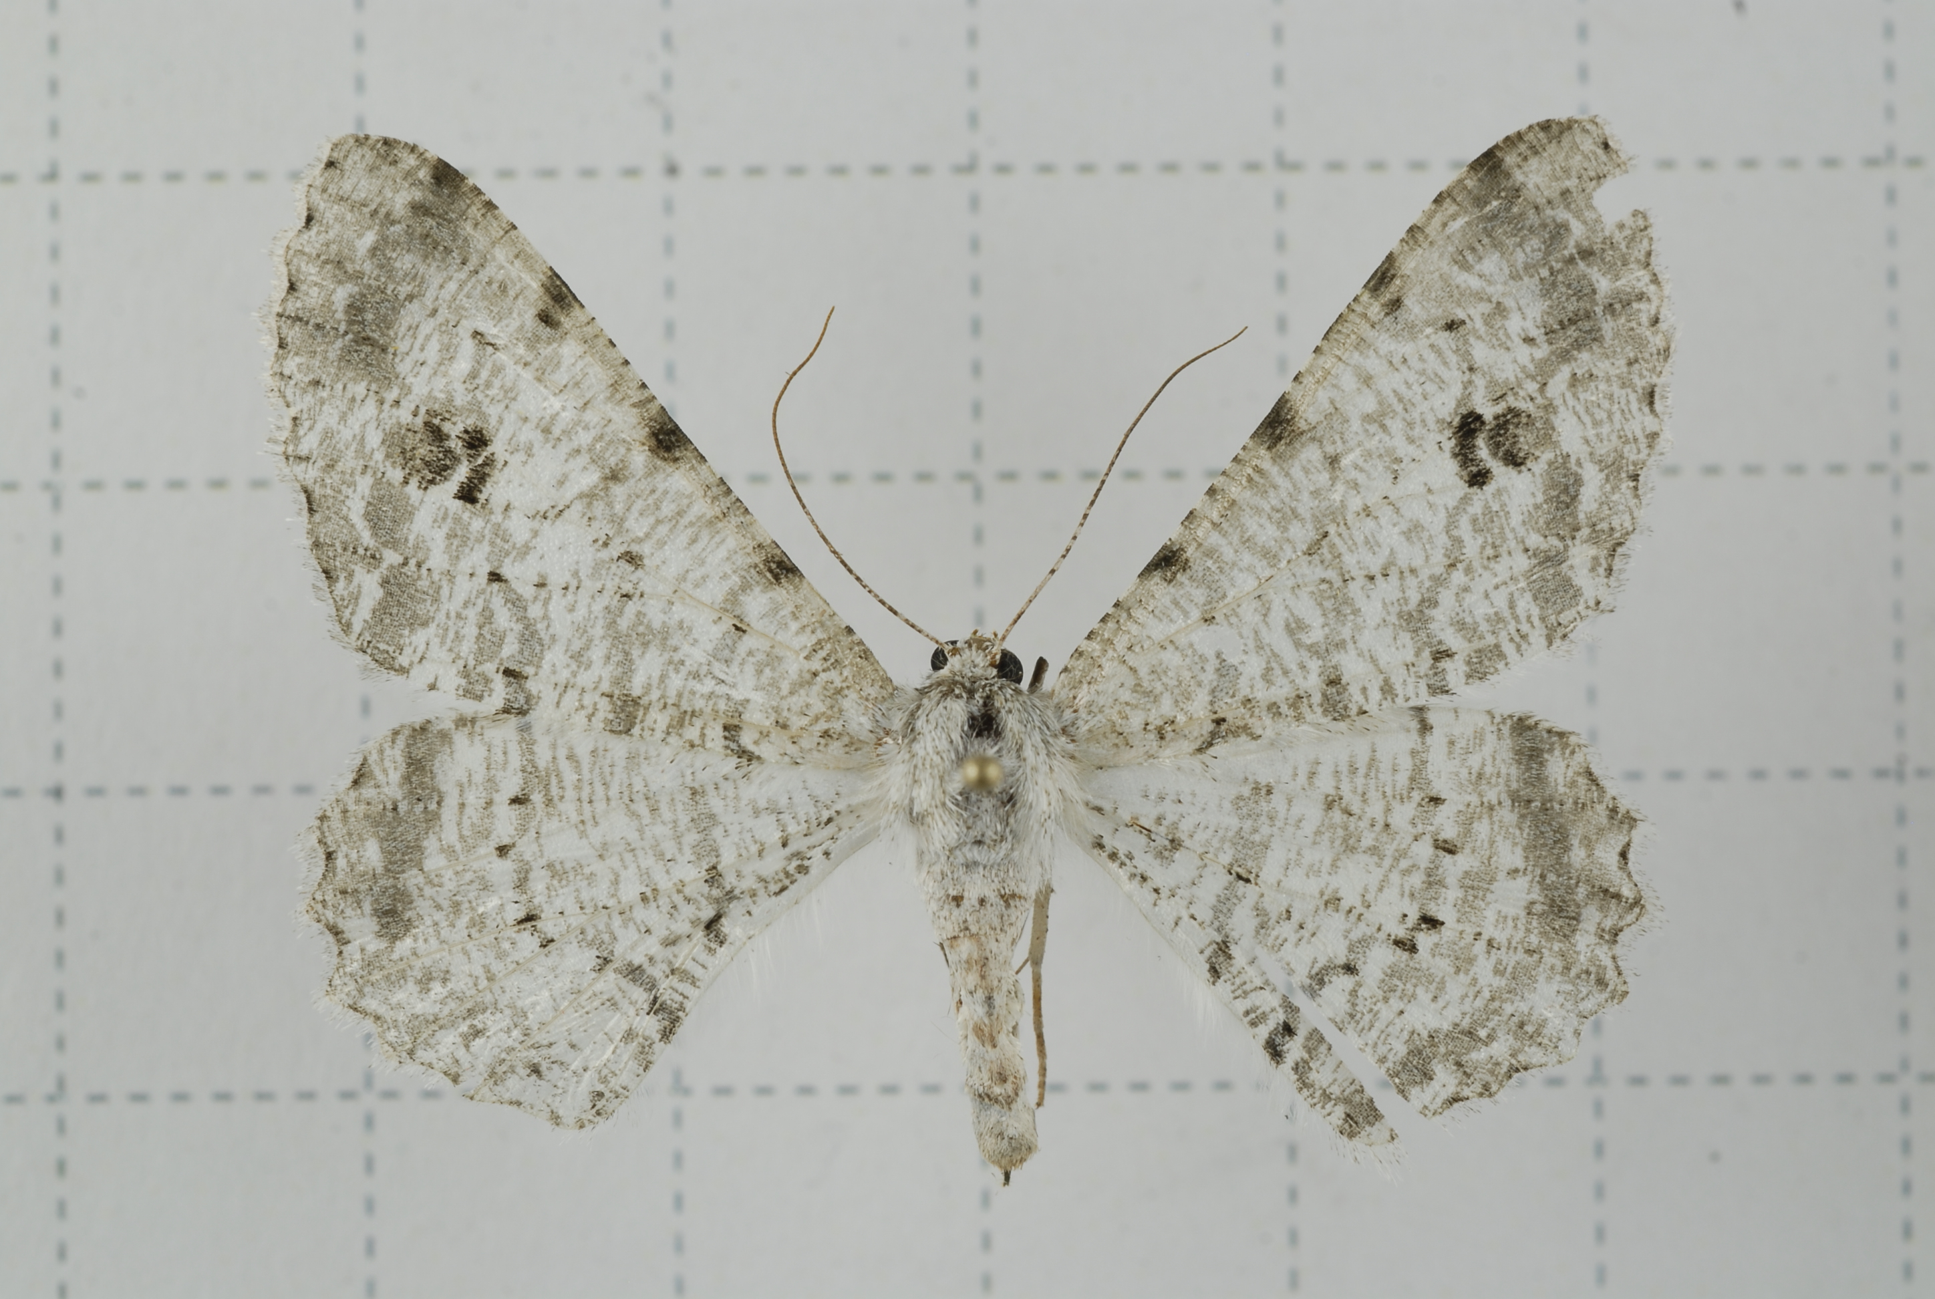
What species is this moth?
Lassaba parvalbidaria parvalbidaria
